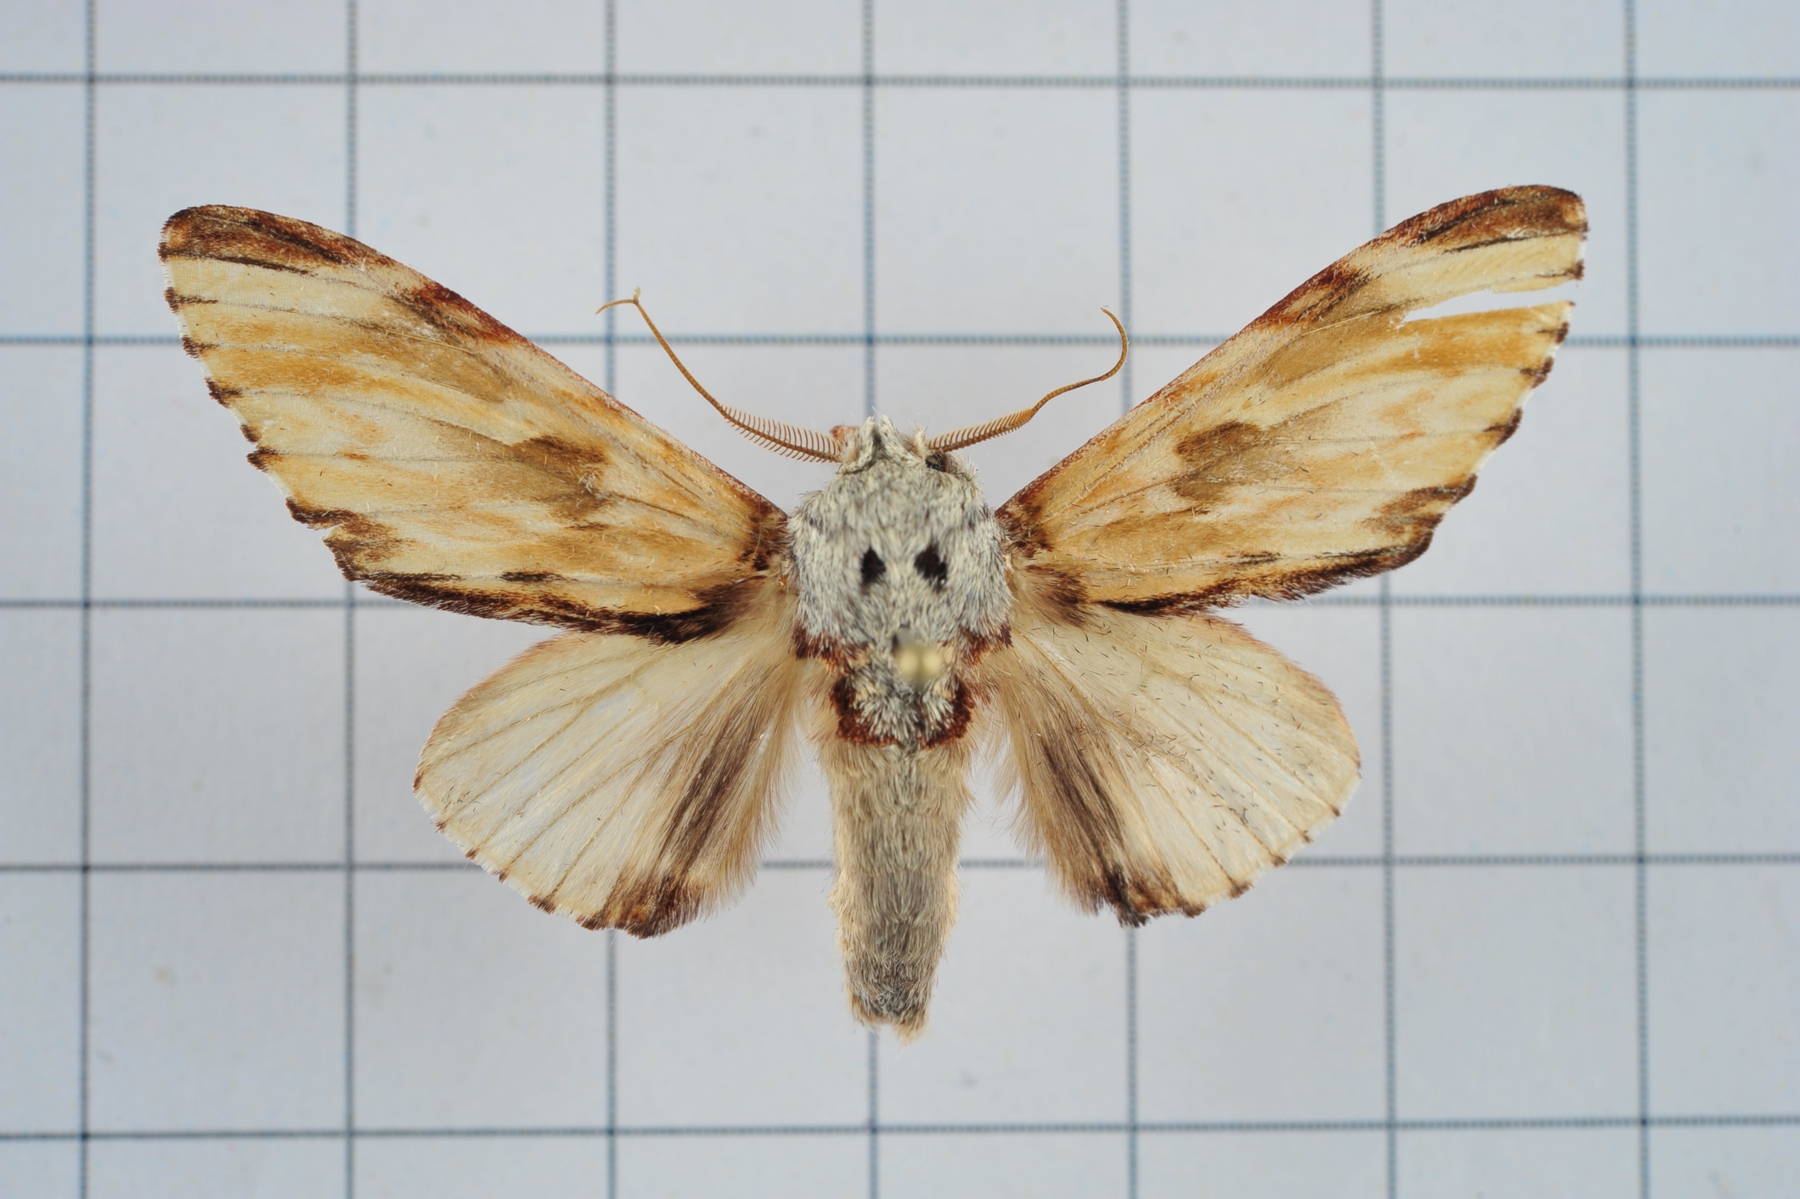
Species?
Neopheosia fasciata fasciata
